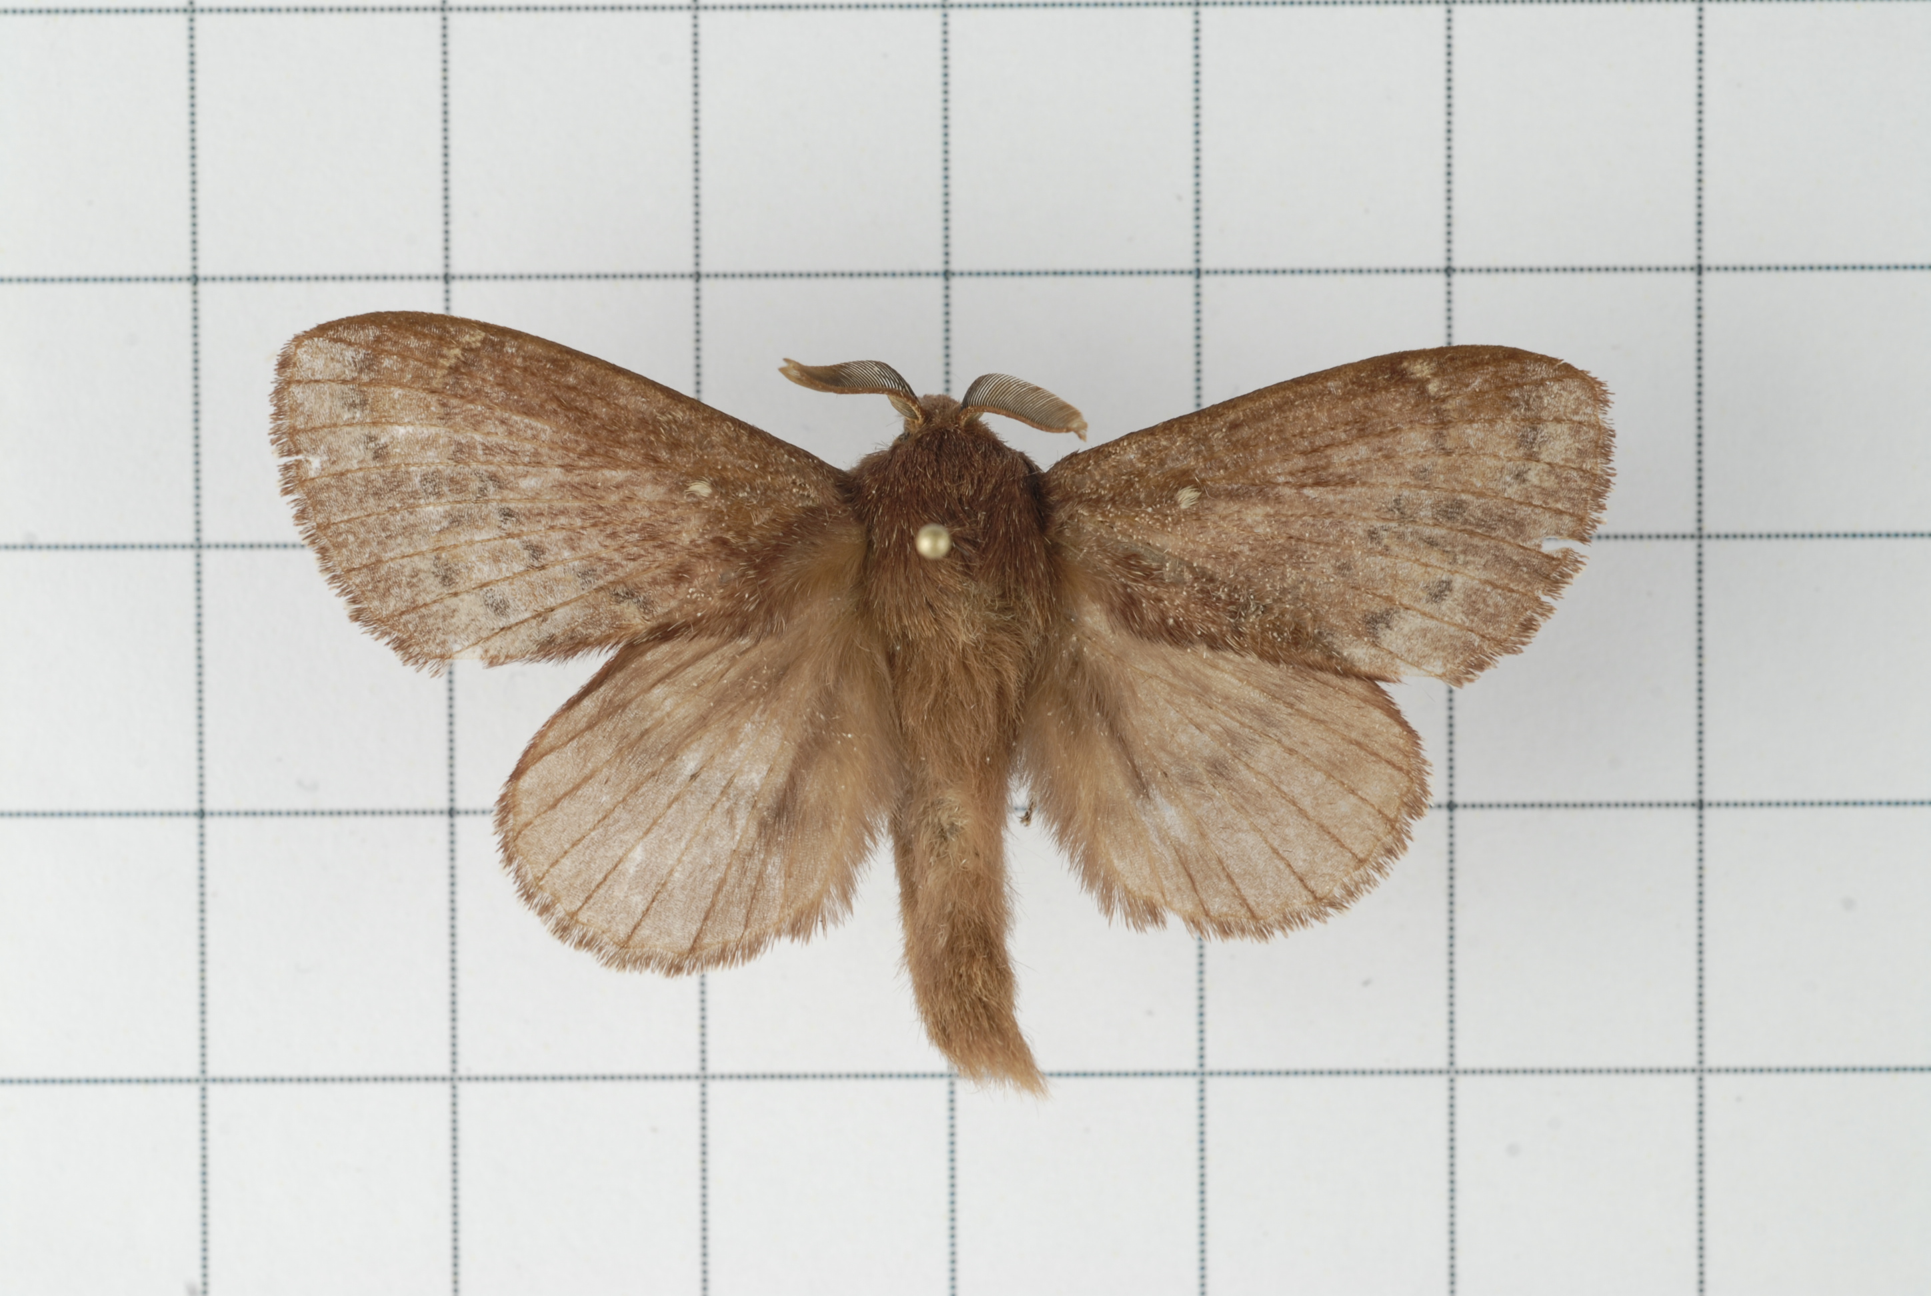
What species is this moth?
Dendrolimus arizana
